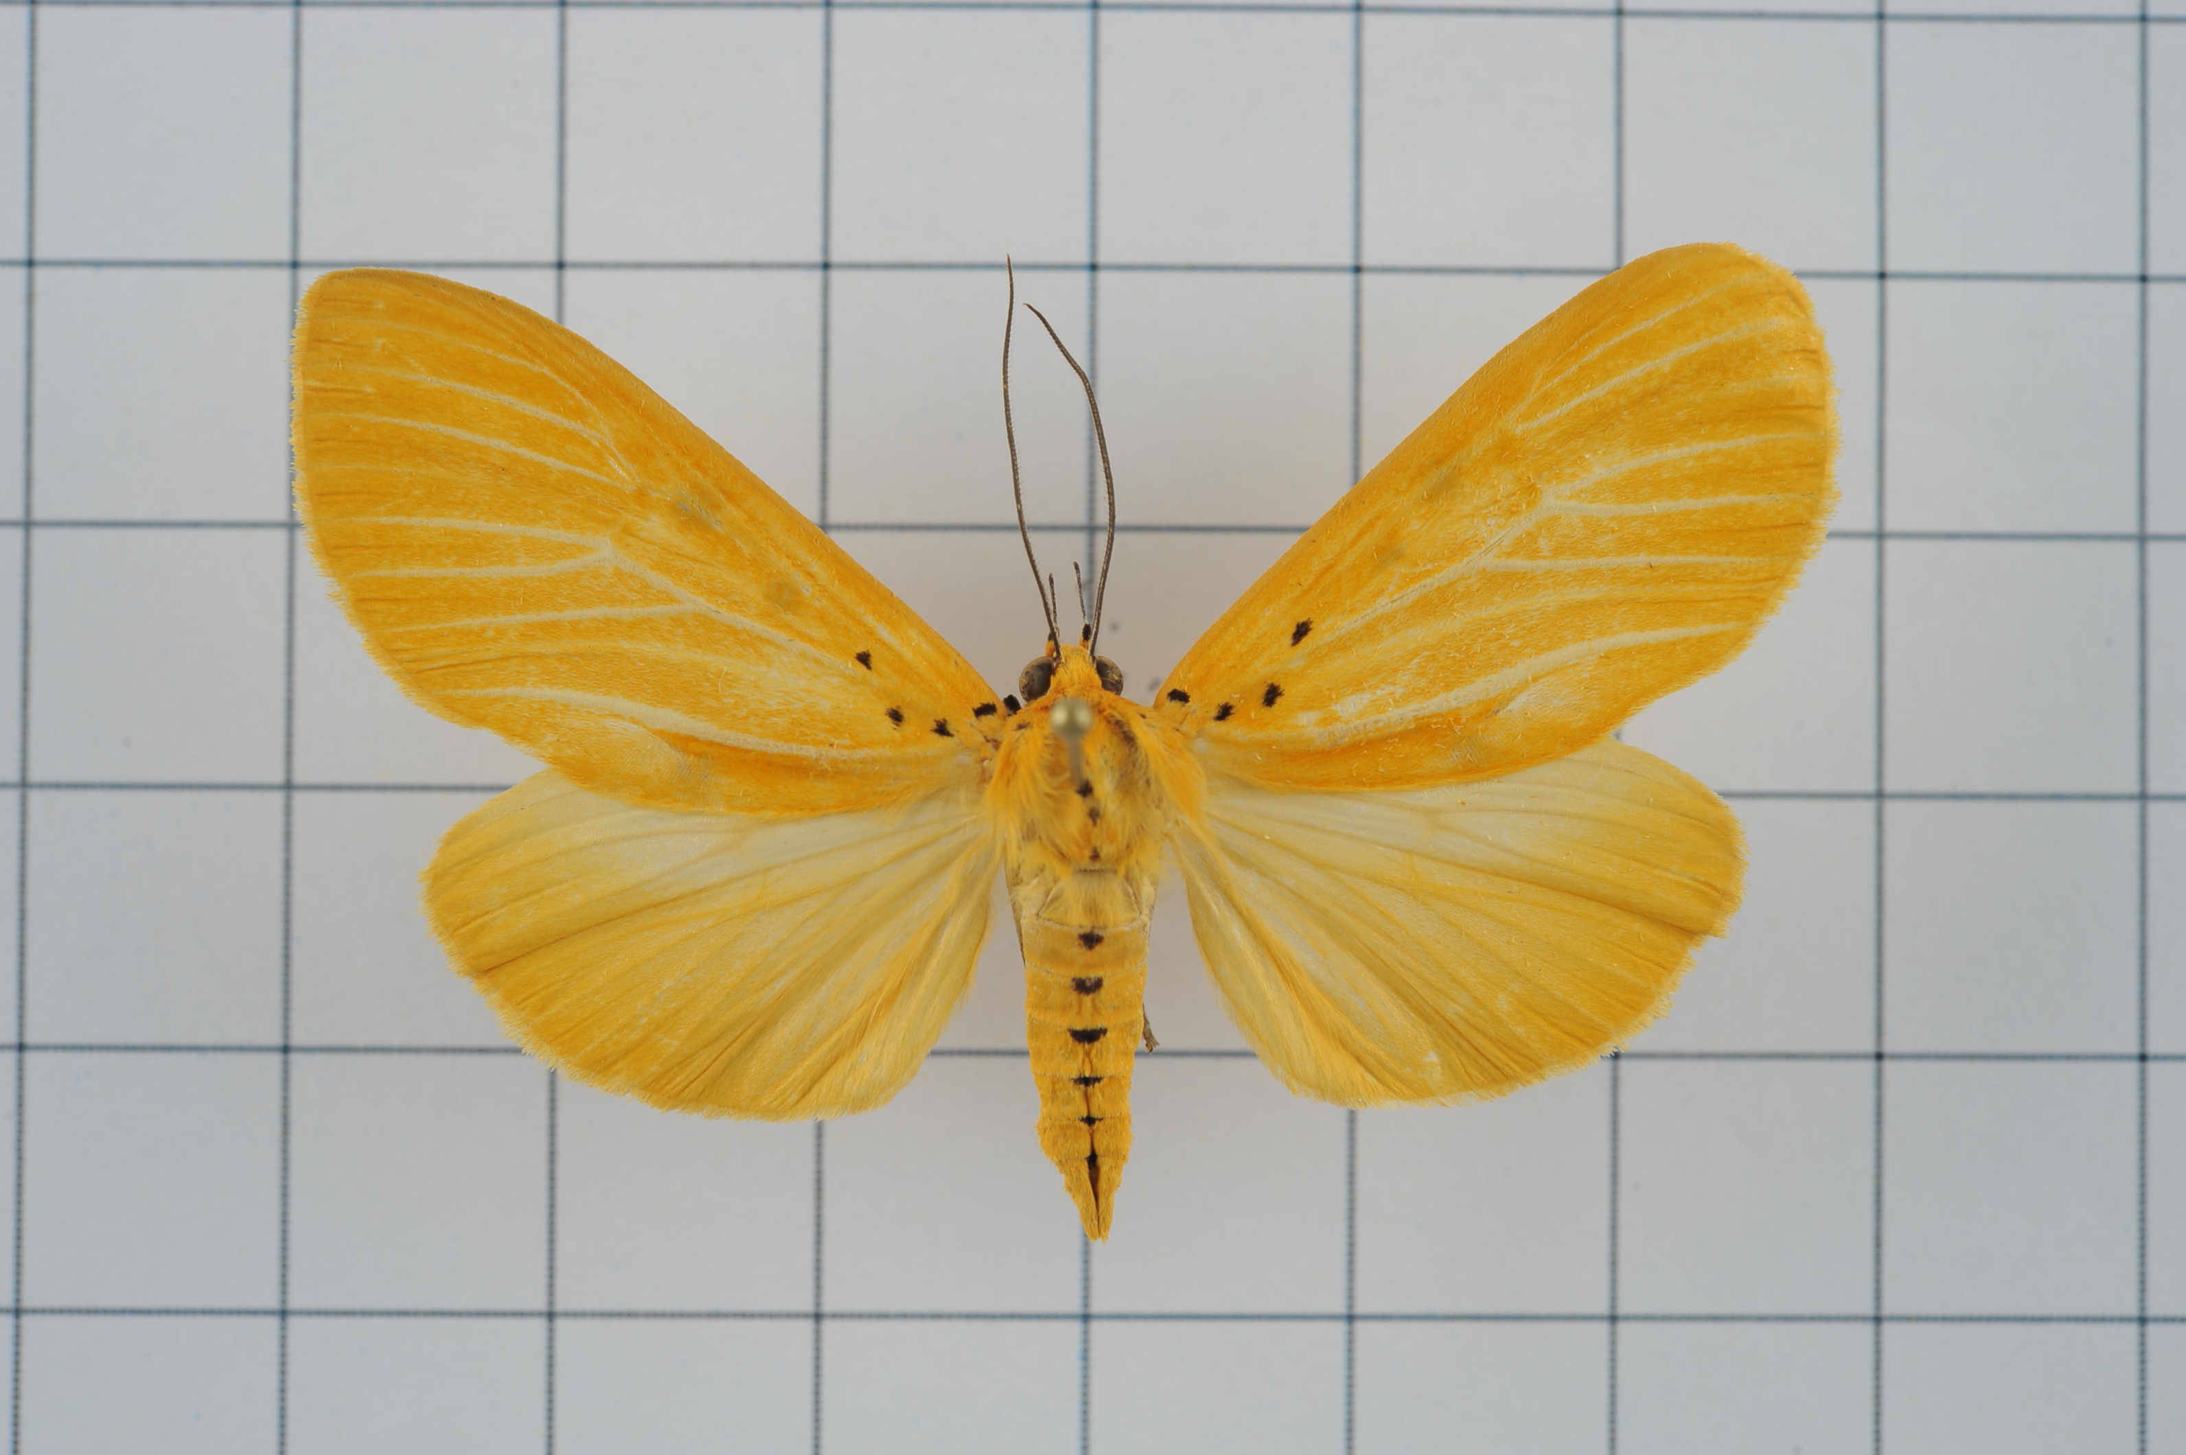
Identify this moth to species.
Asota egens confinis
